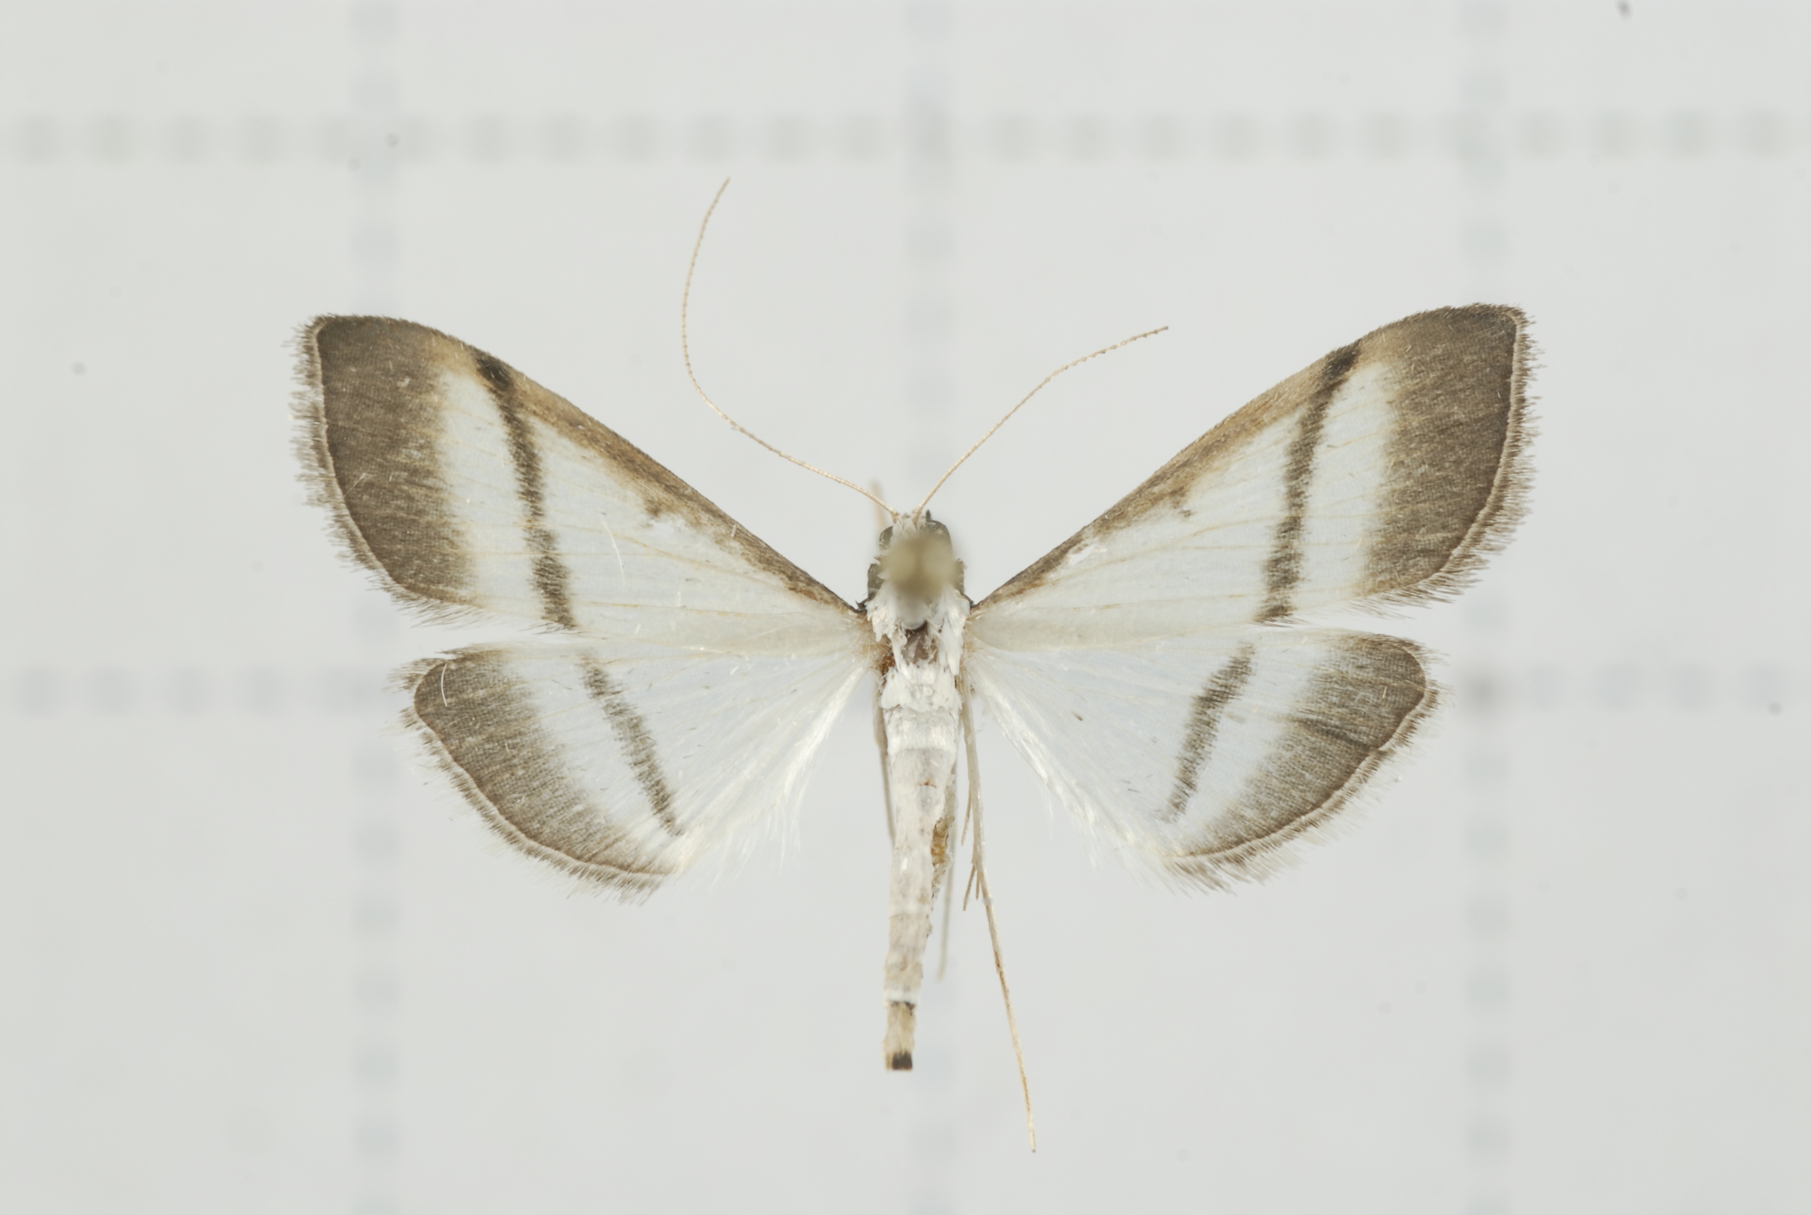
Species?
Bradina diagonalis
